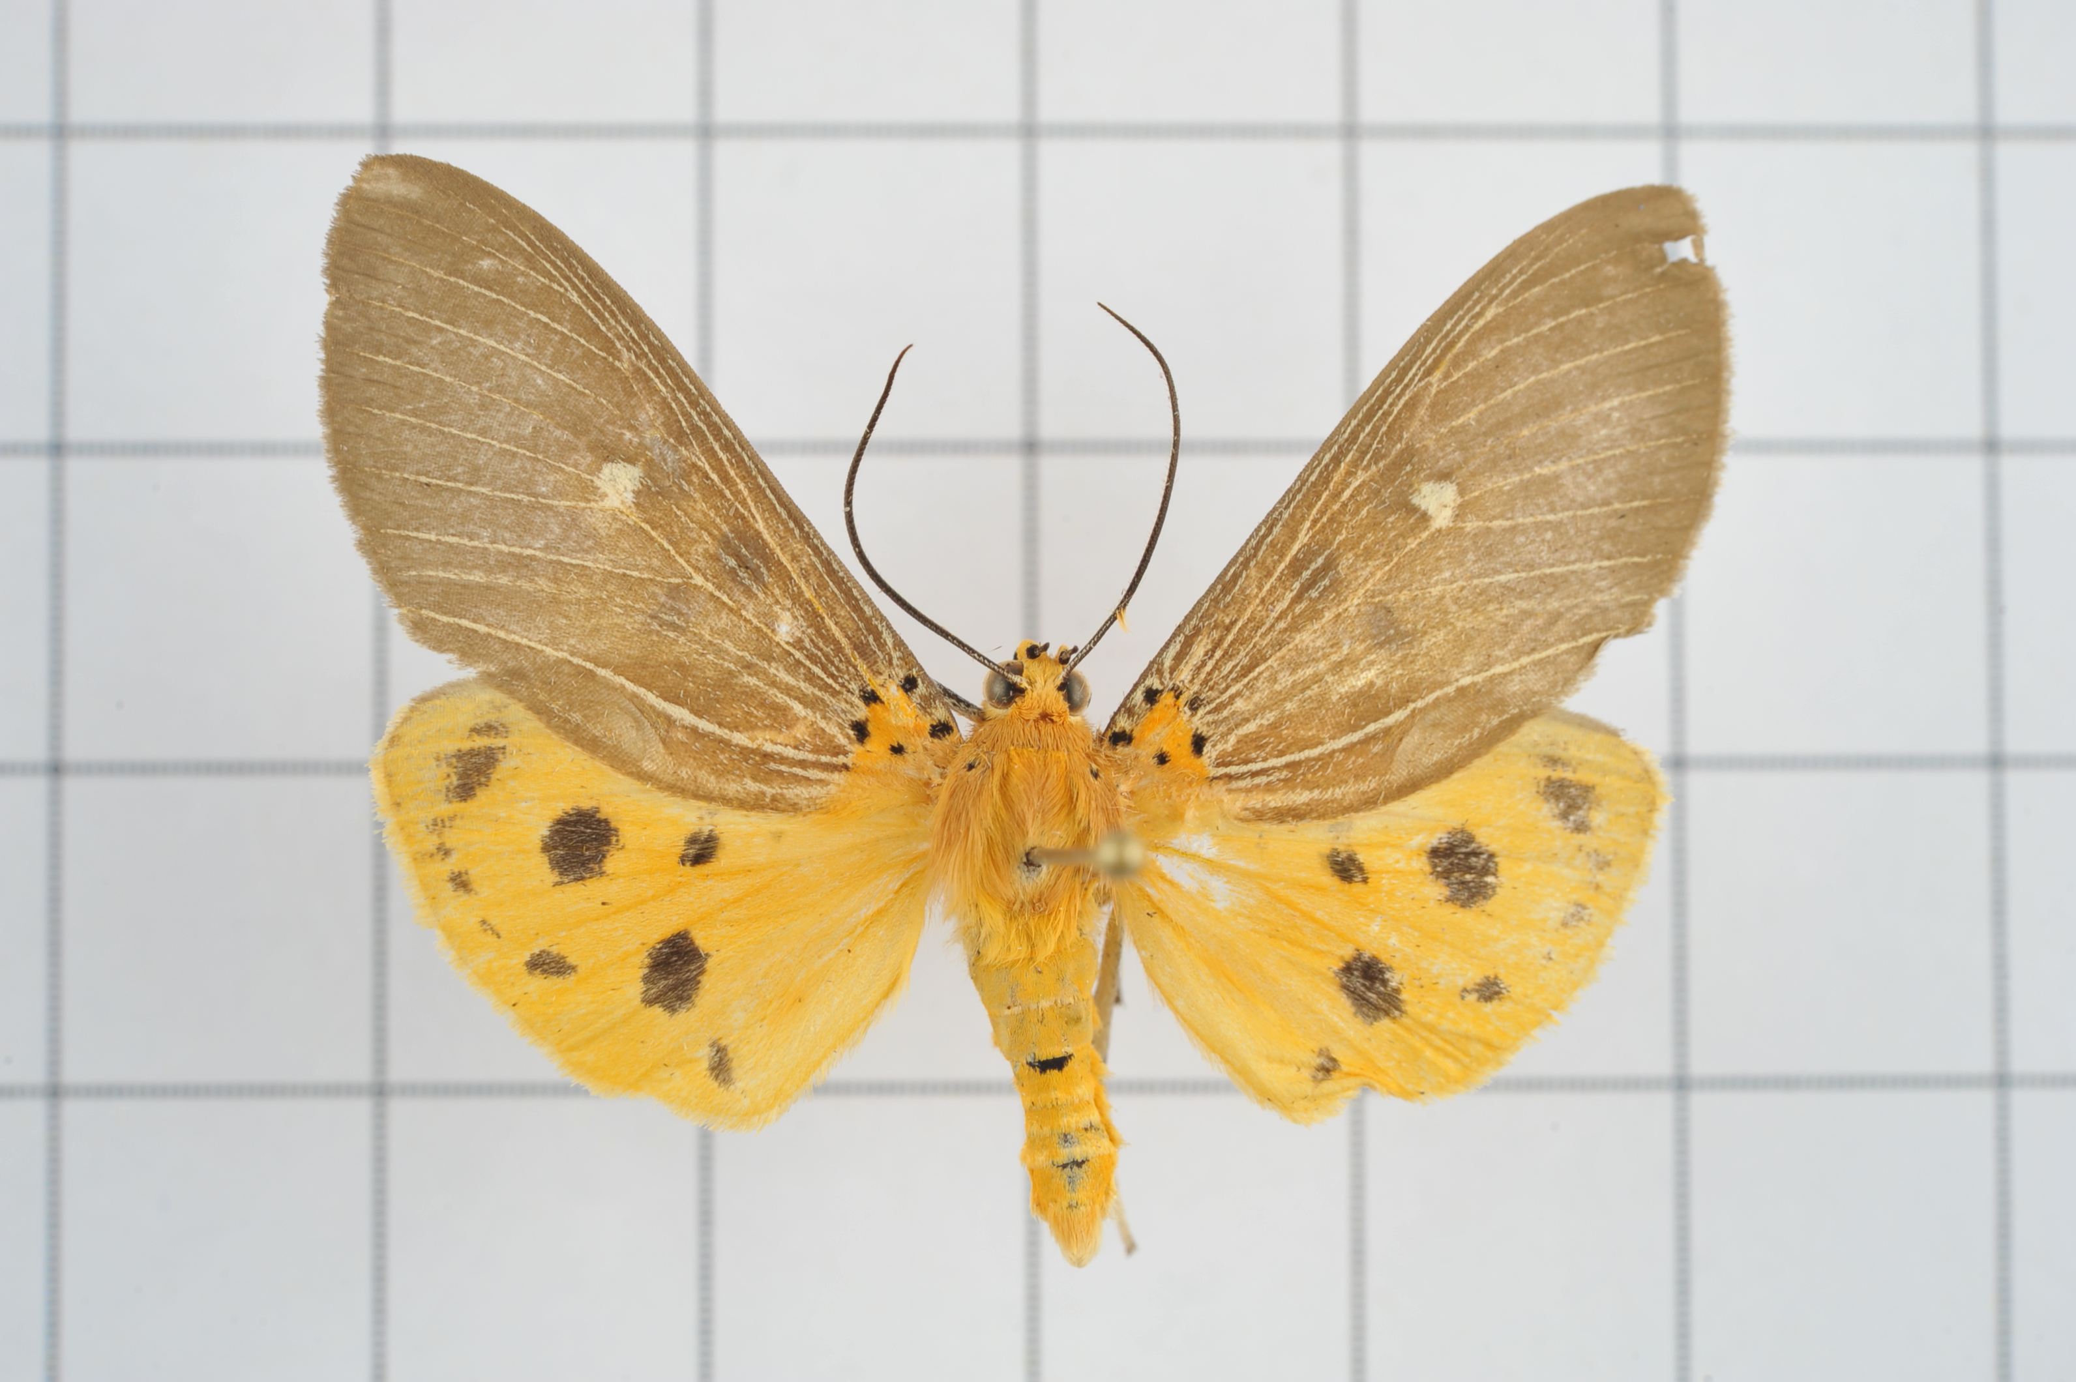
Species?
Asota caricae
